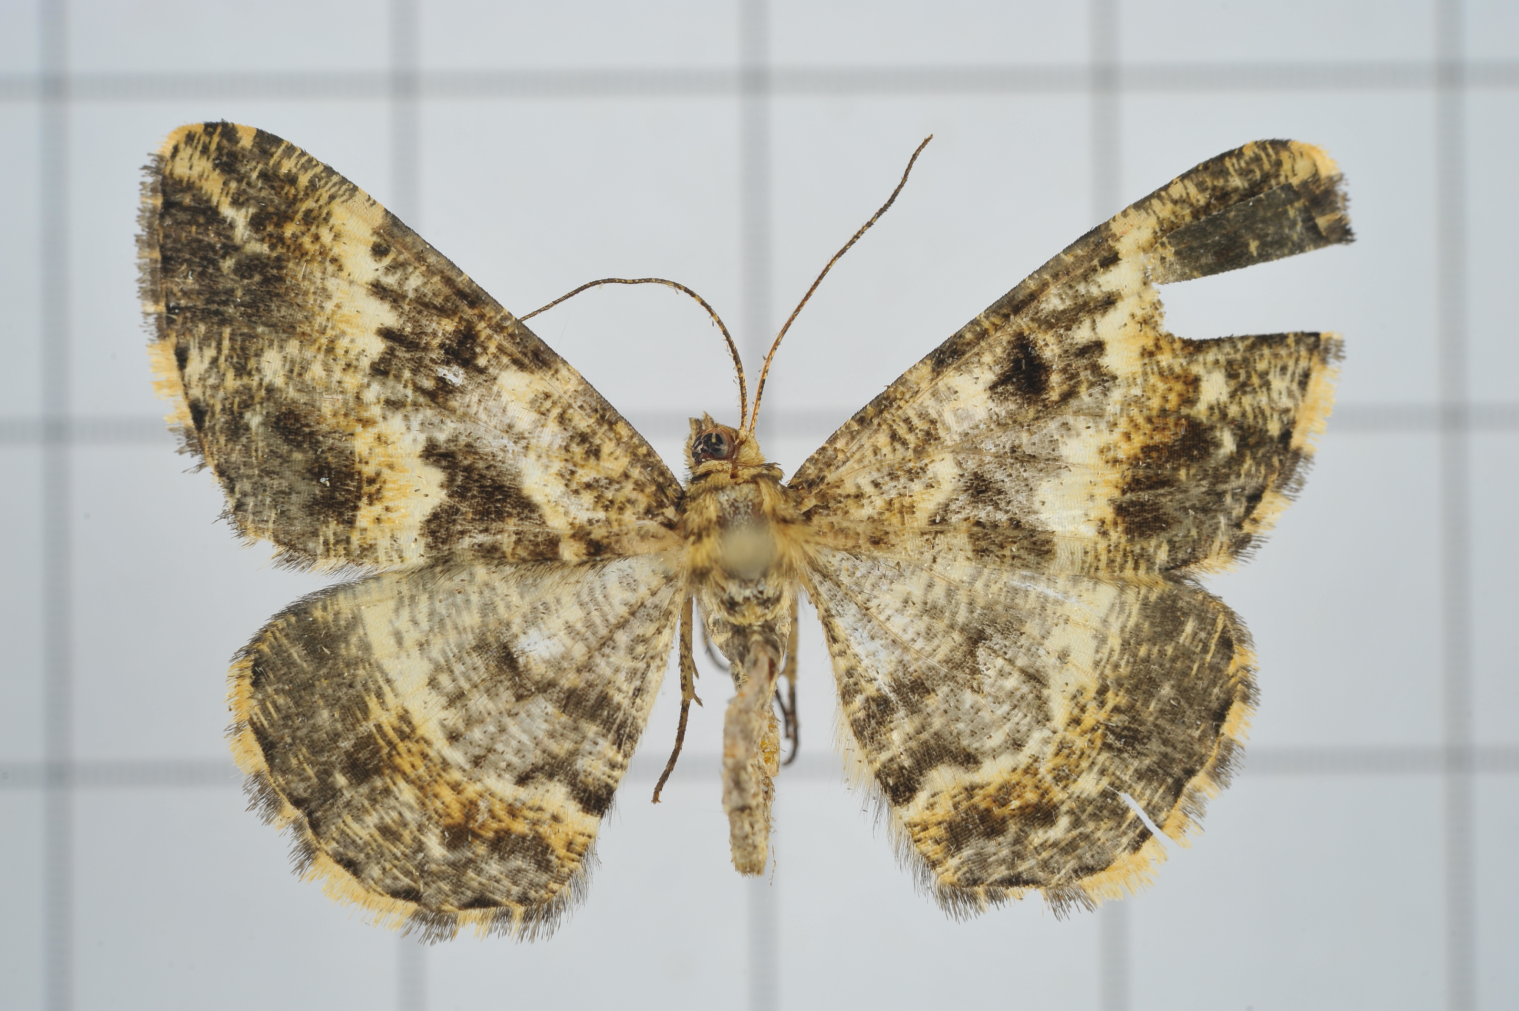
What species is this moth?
Harutaea flavizona
